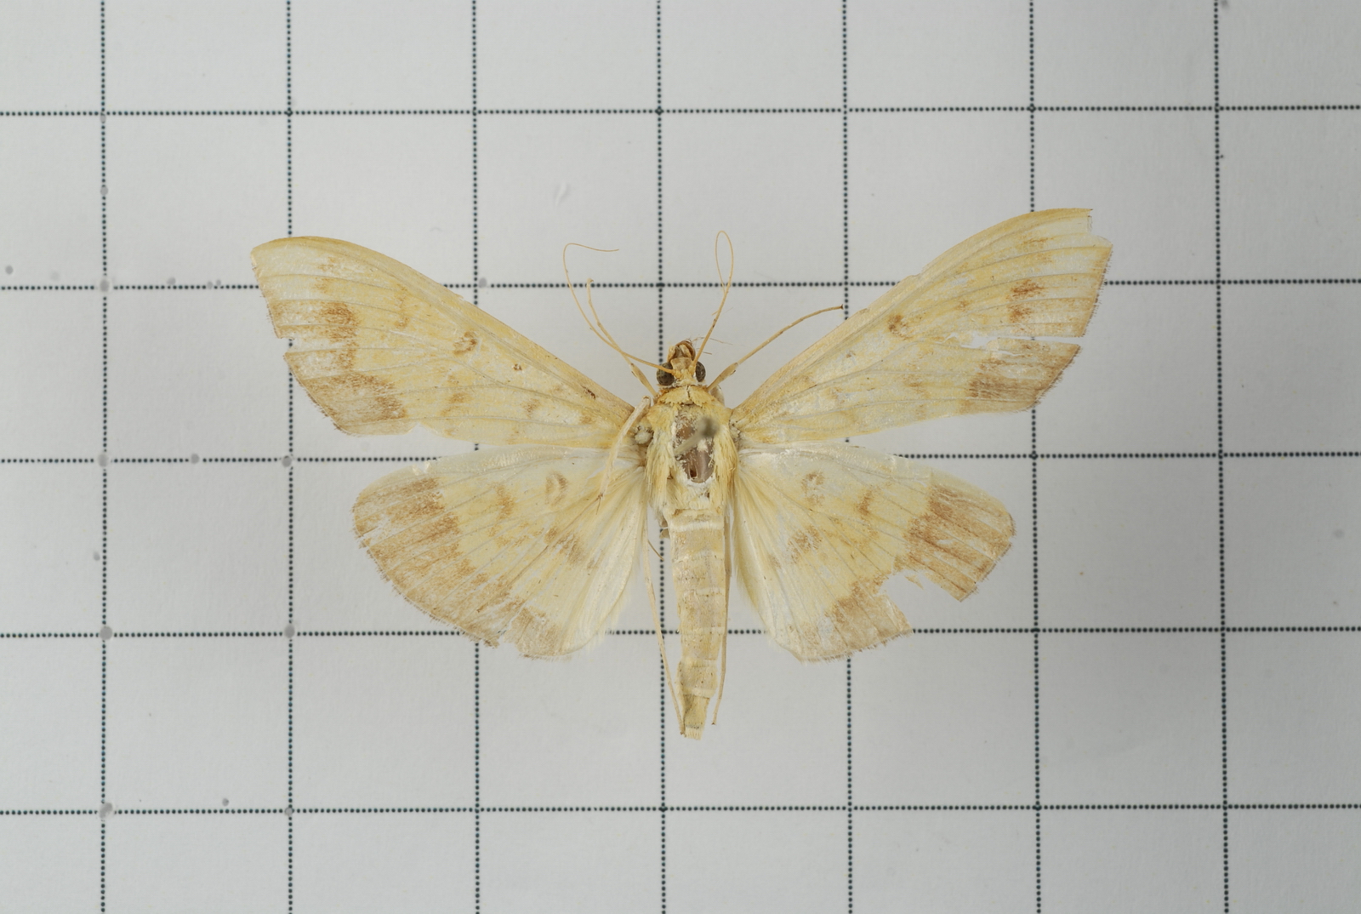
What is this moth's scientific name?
Botyodes asialis
